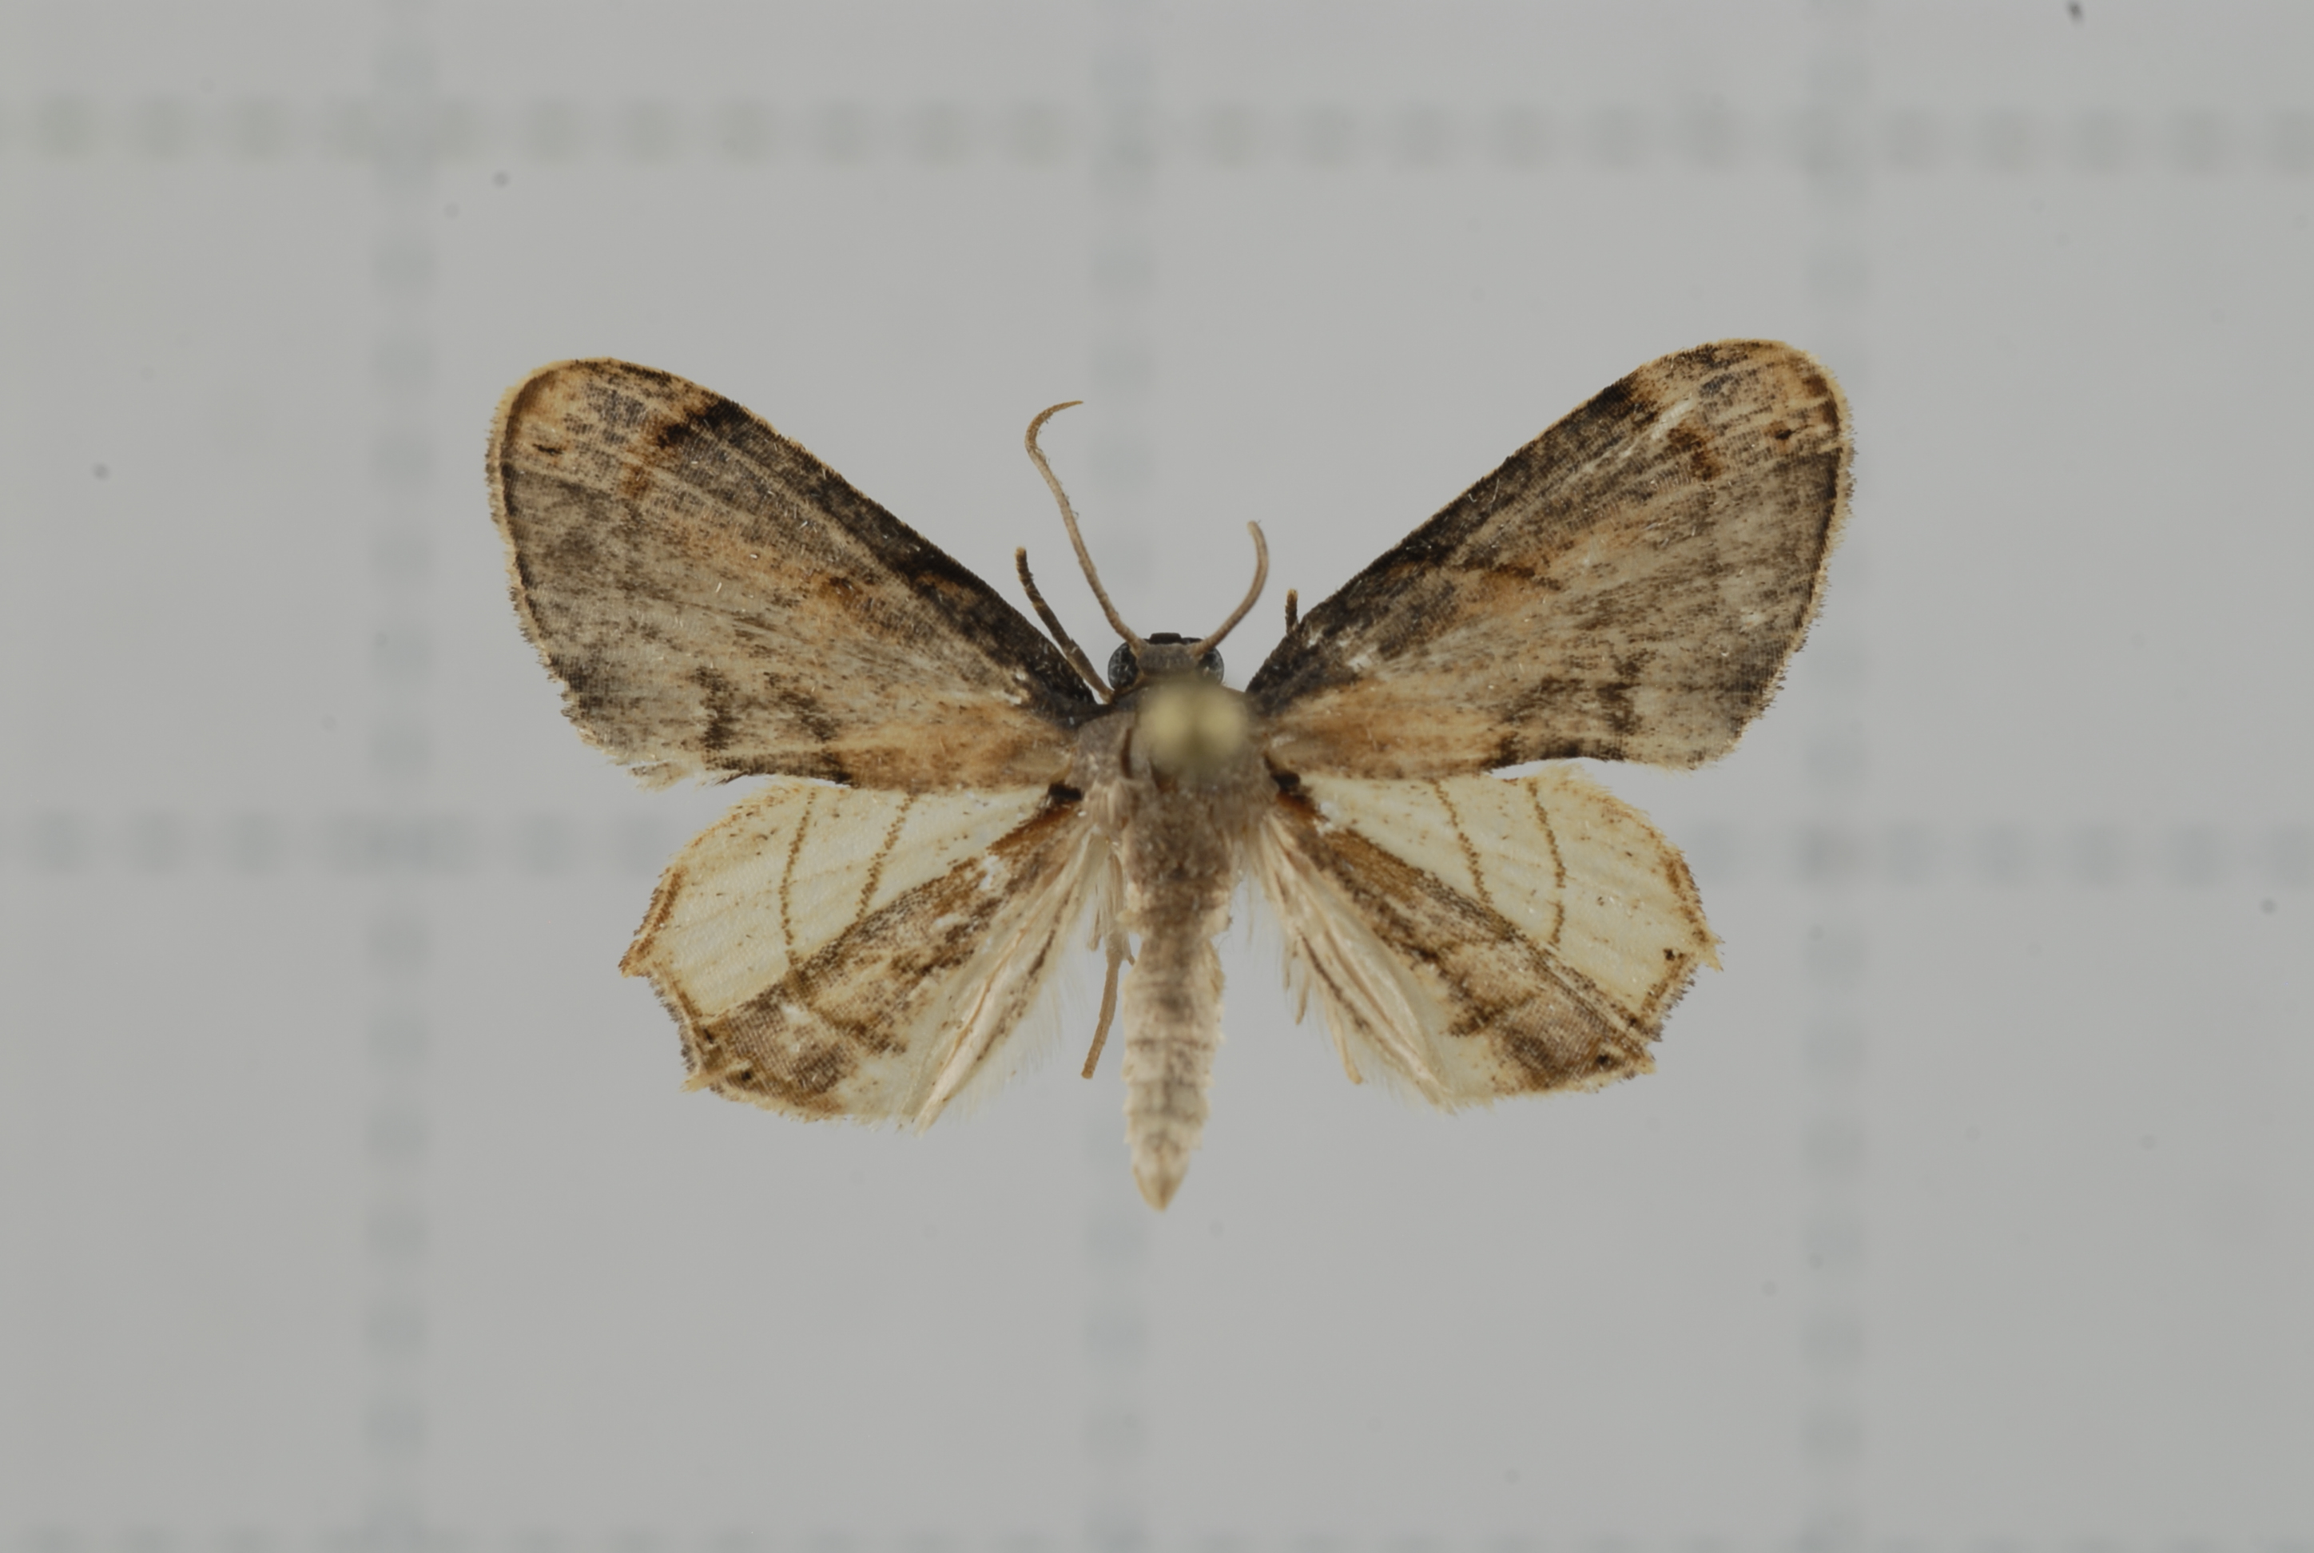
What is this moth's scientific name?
Warreniplema fumicosta
